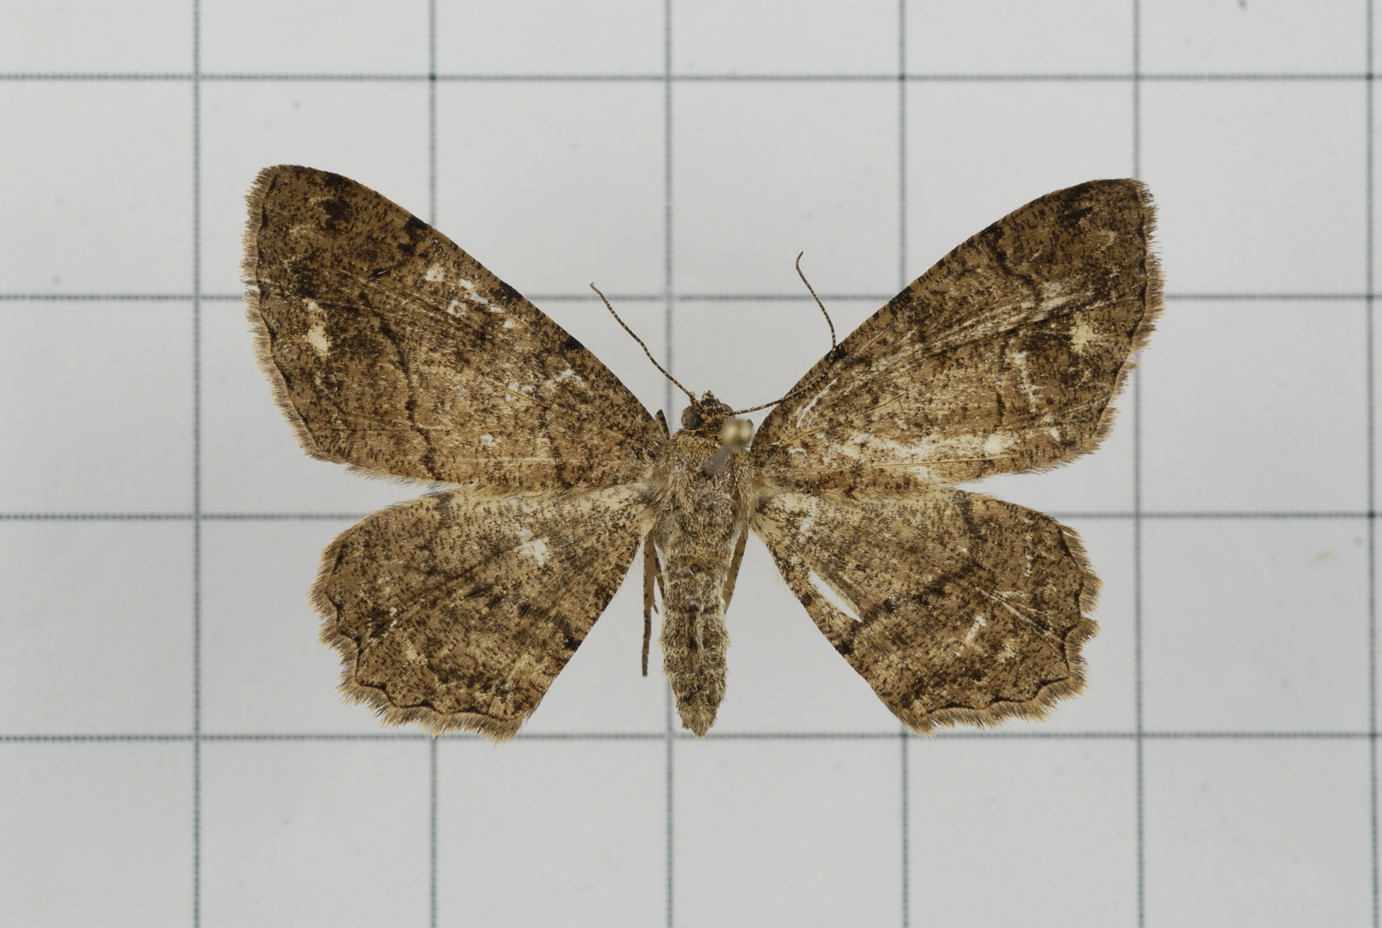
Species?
Uliura infausta
